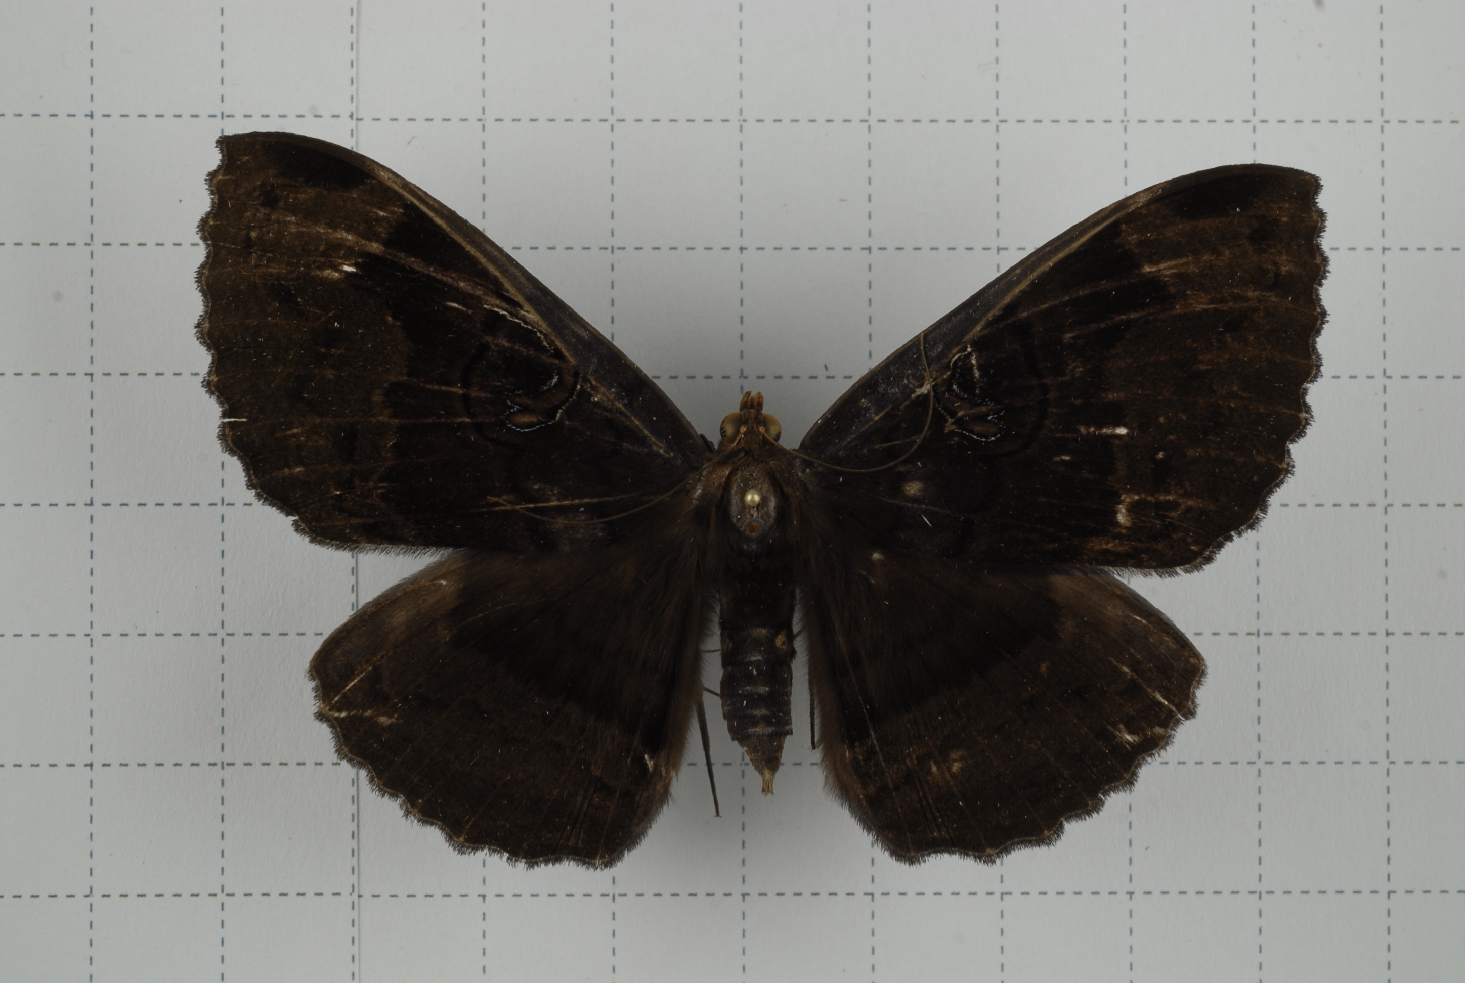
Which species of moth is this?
Erebus caprimulgus caprimulgus
